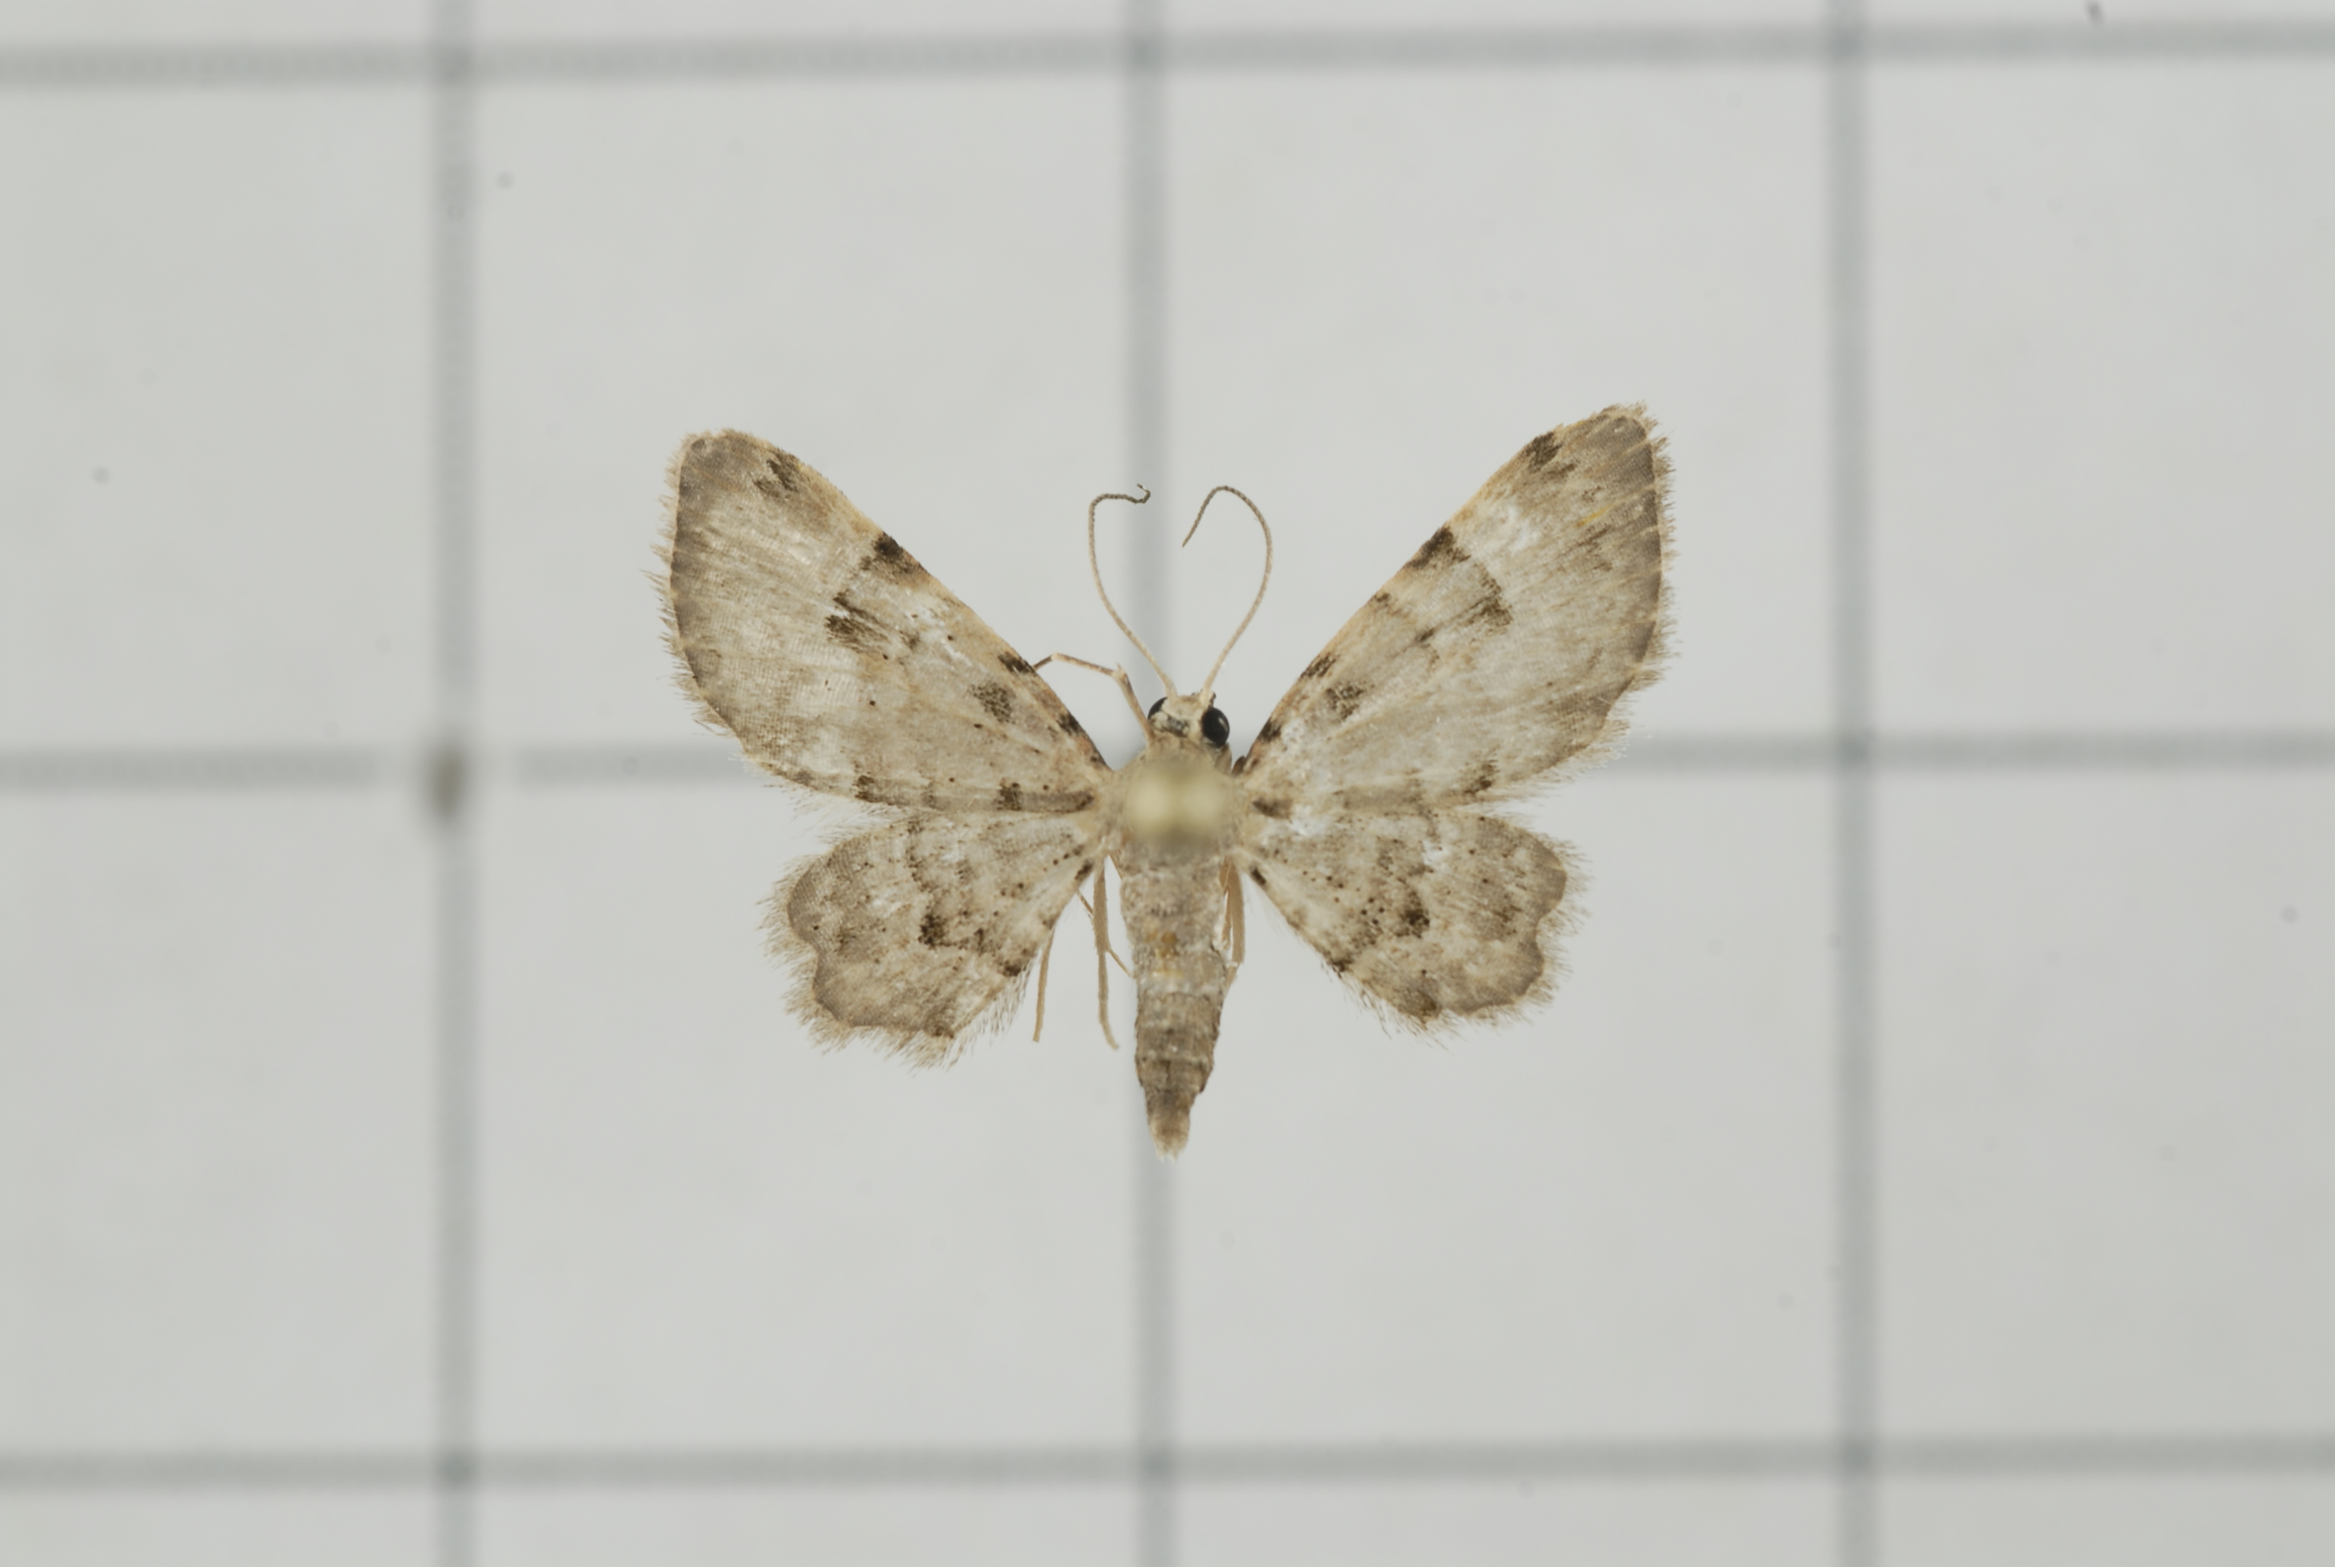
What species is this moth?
Bosara kadooriensis
